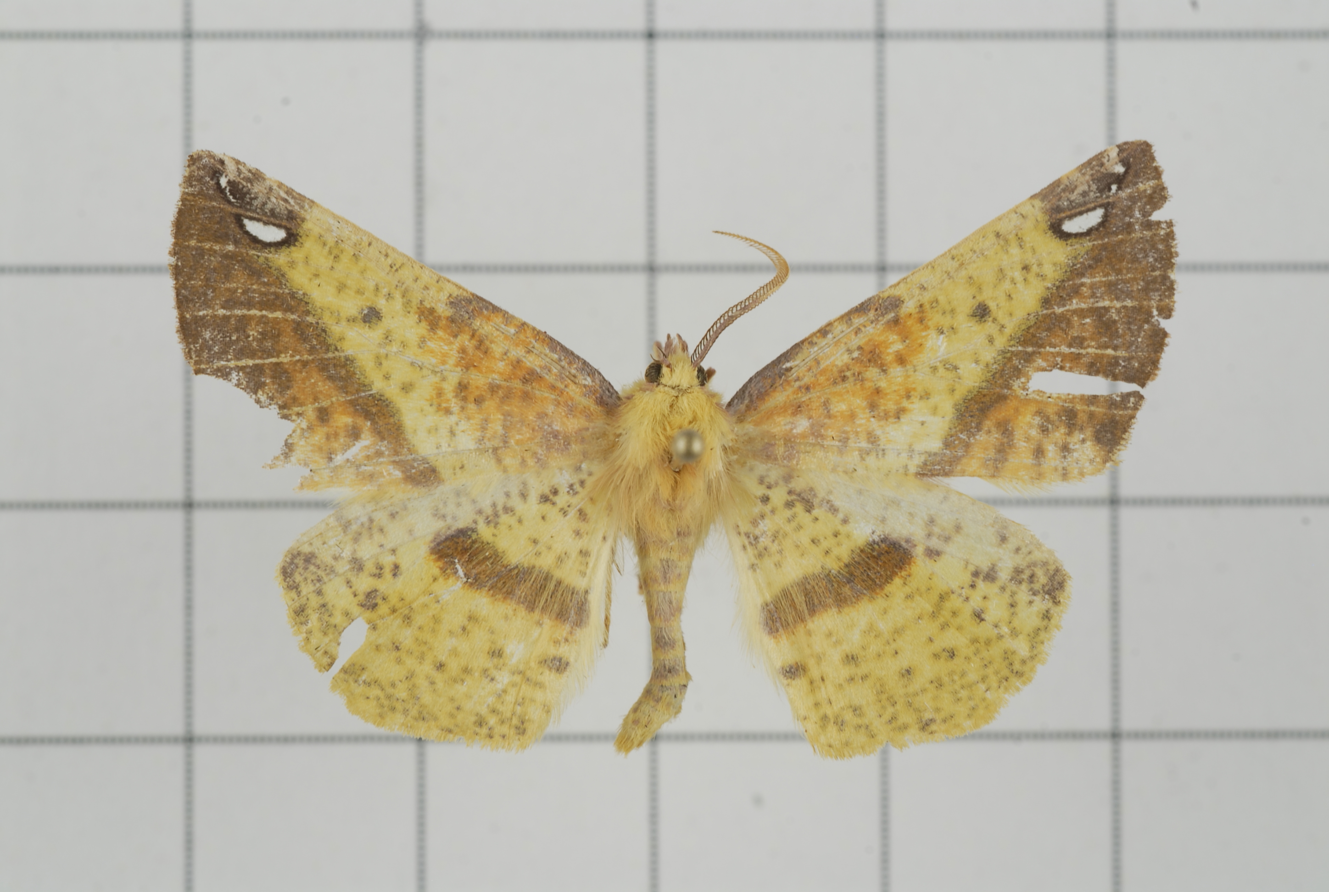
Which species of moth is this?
Pseudomiza aurata
